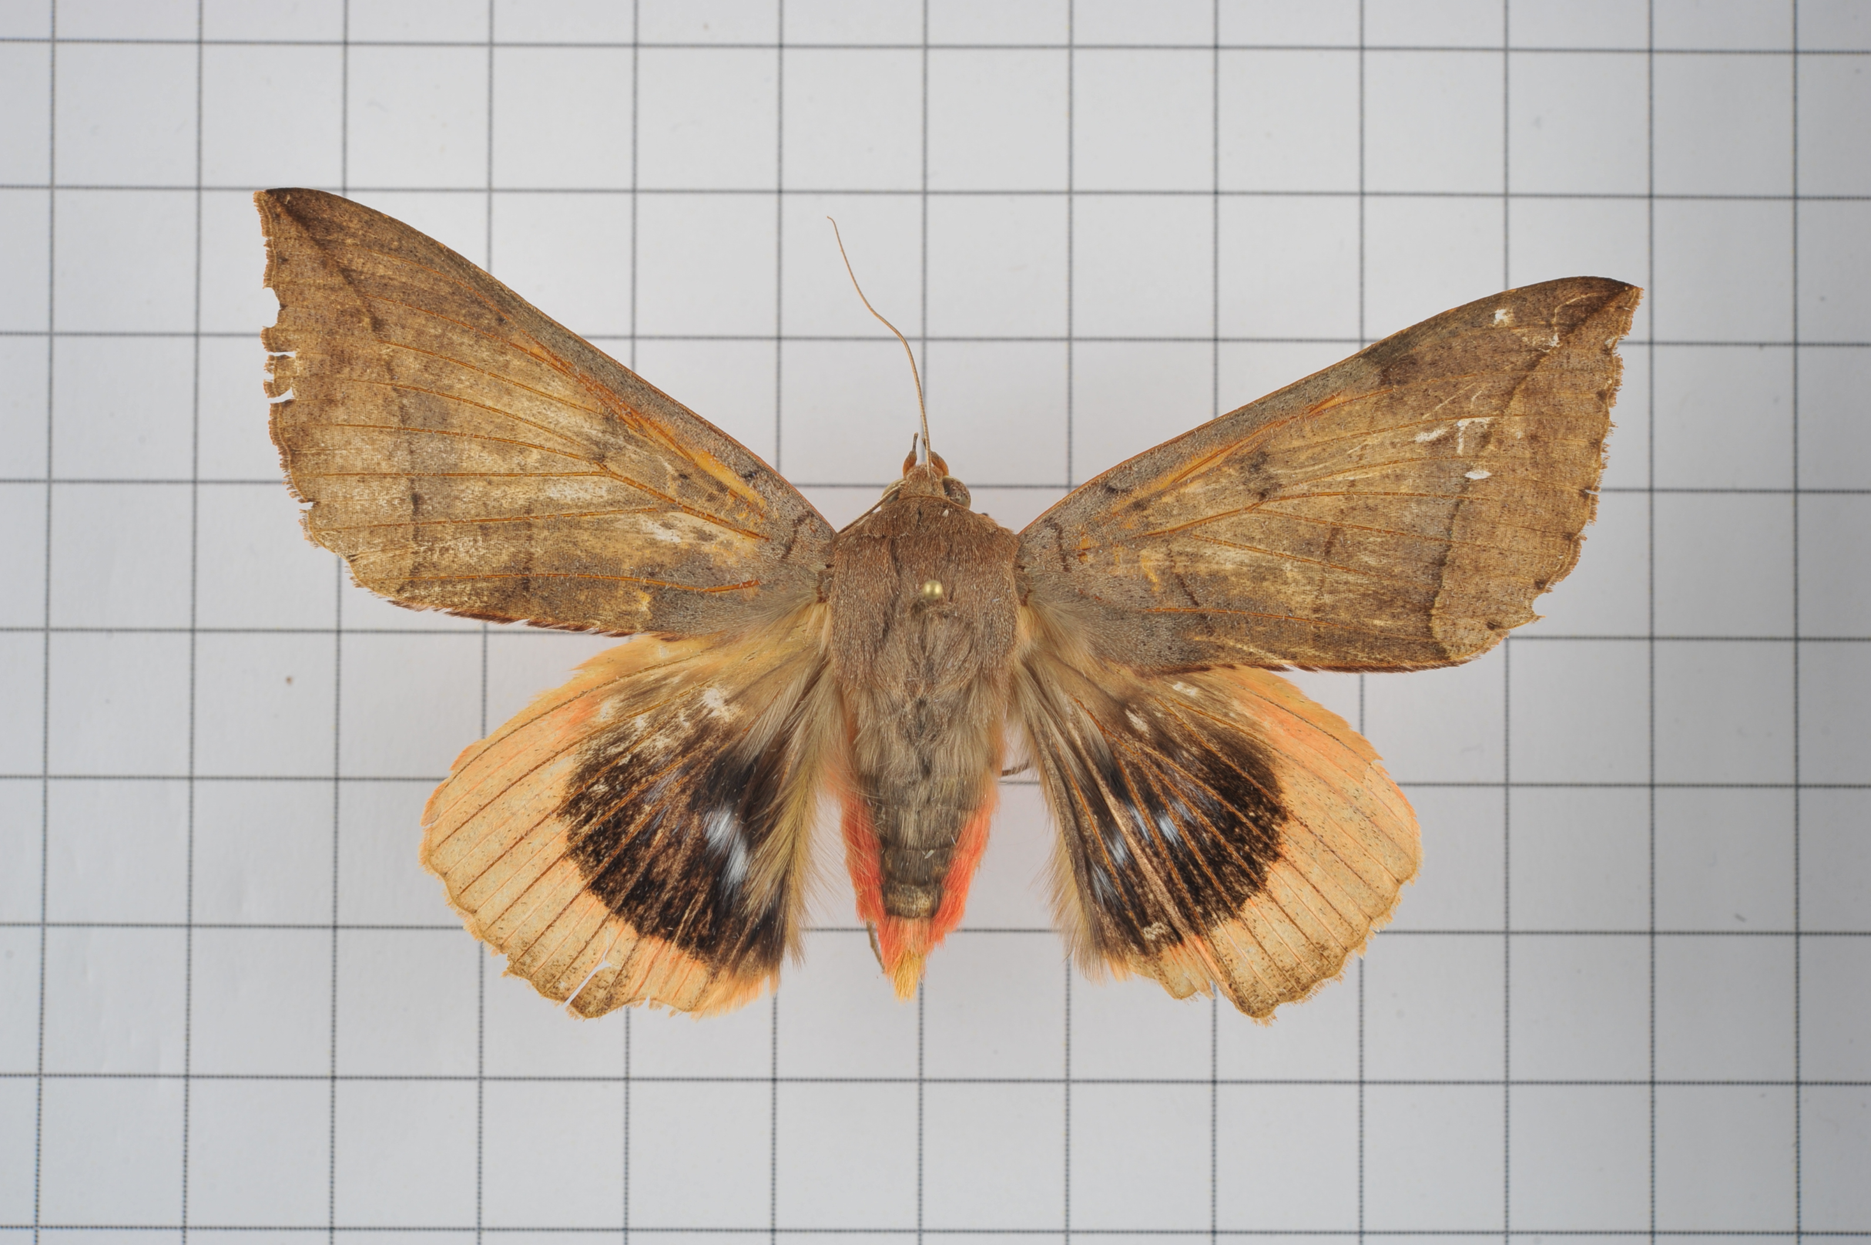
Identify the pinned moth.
Thyas juno
